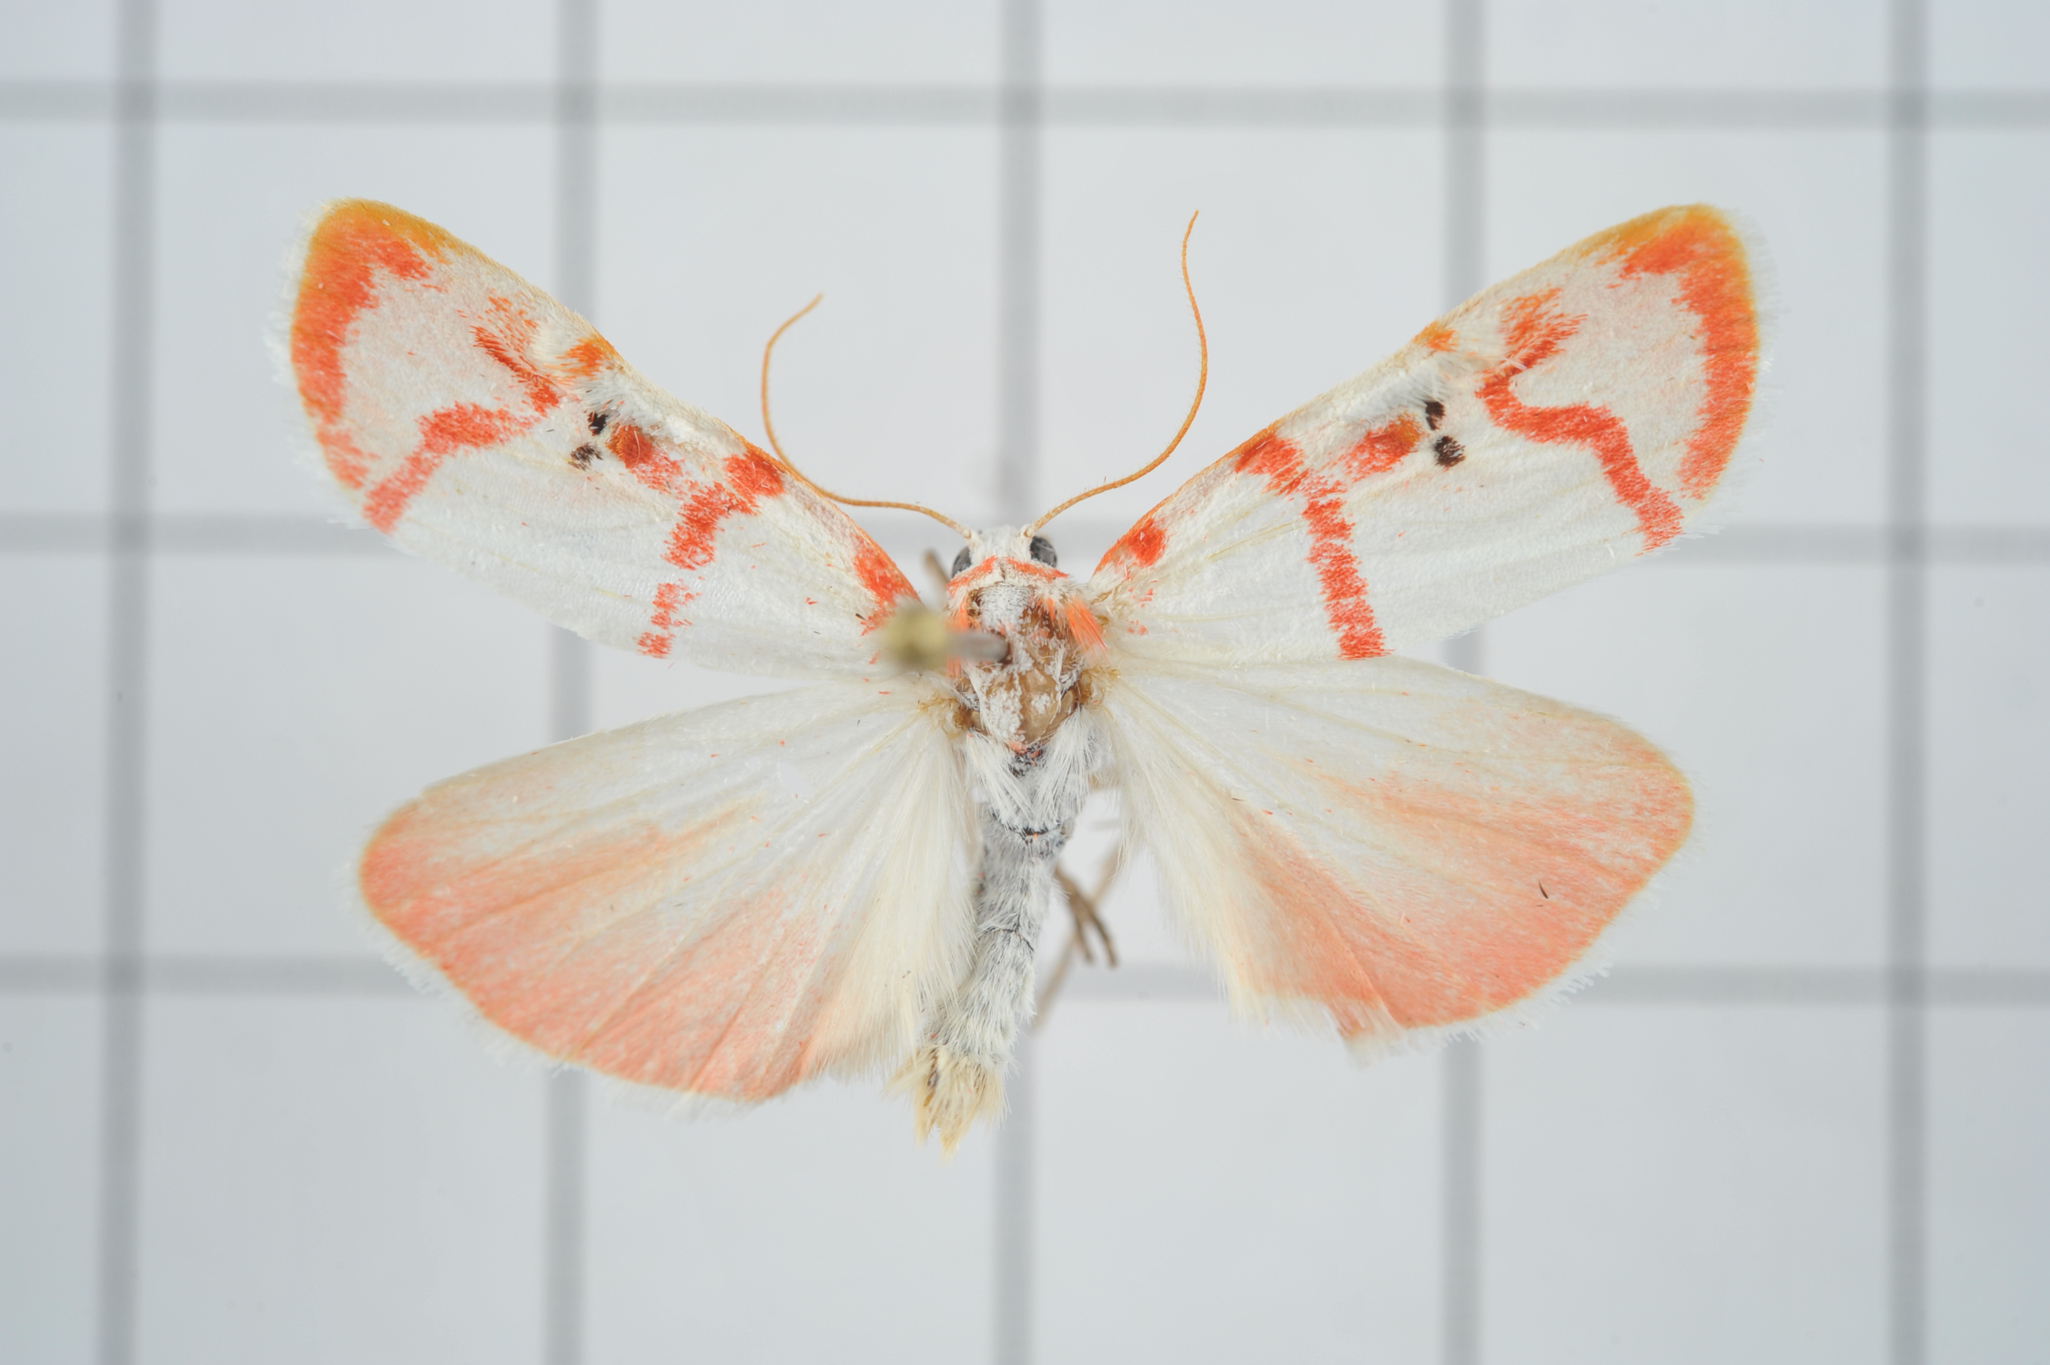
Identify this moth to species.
Cyana hamata hamata
